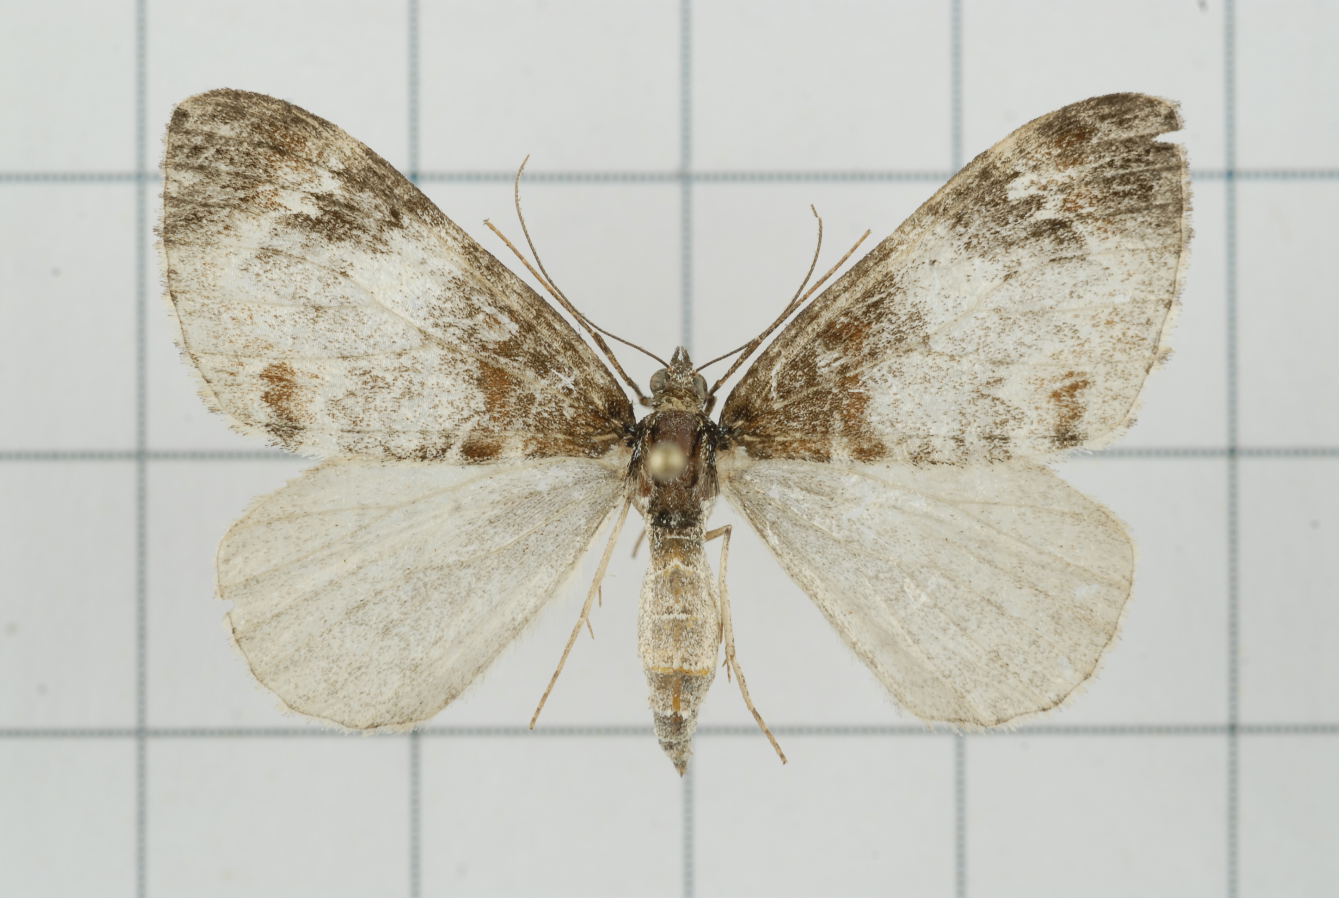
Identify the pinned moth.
Dysstroma cinereata cinereata
